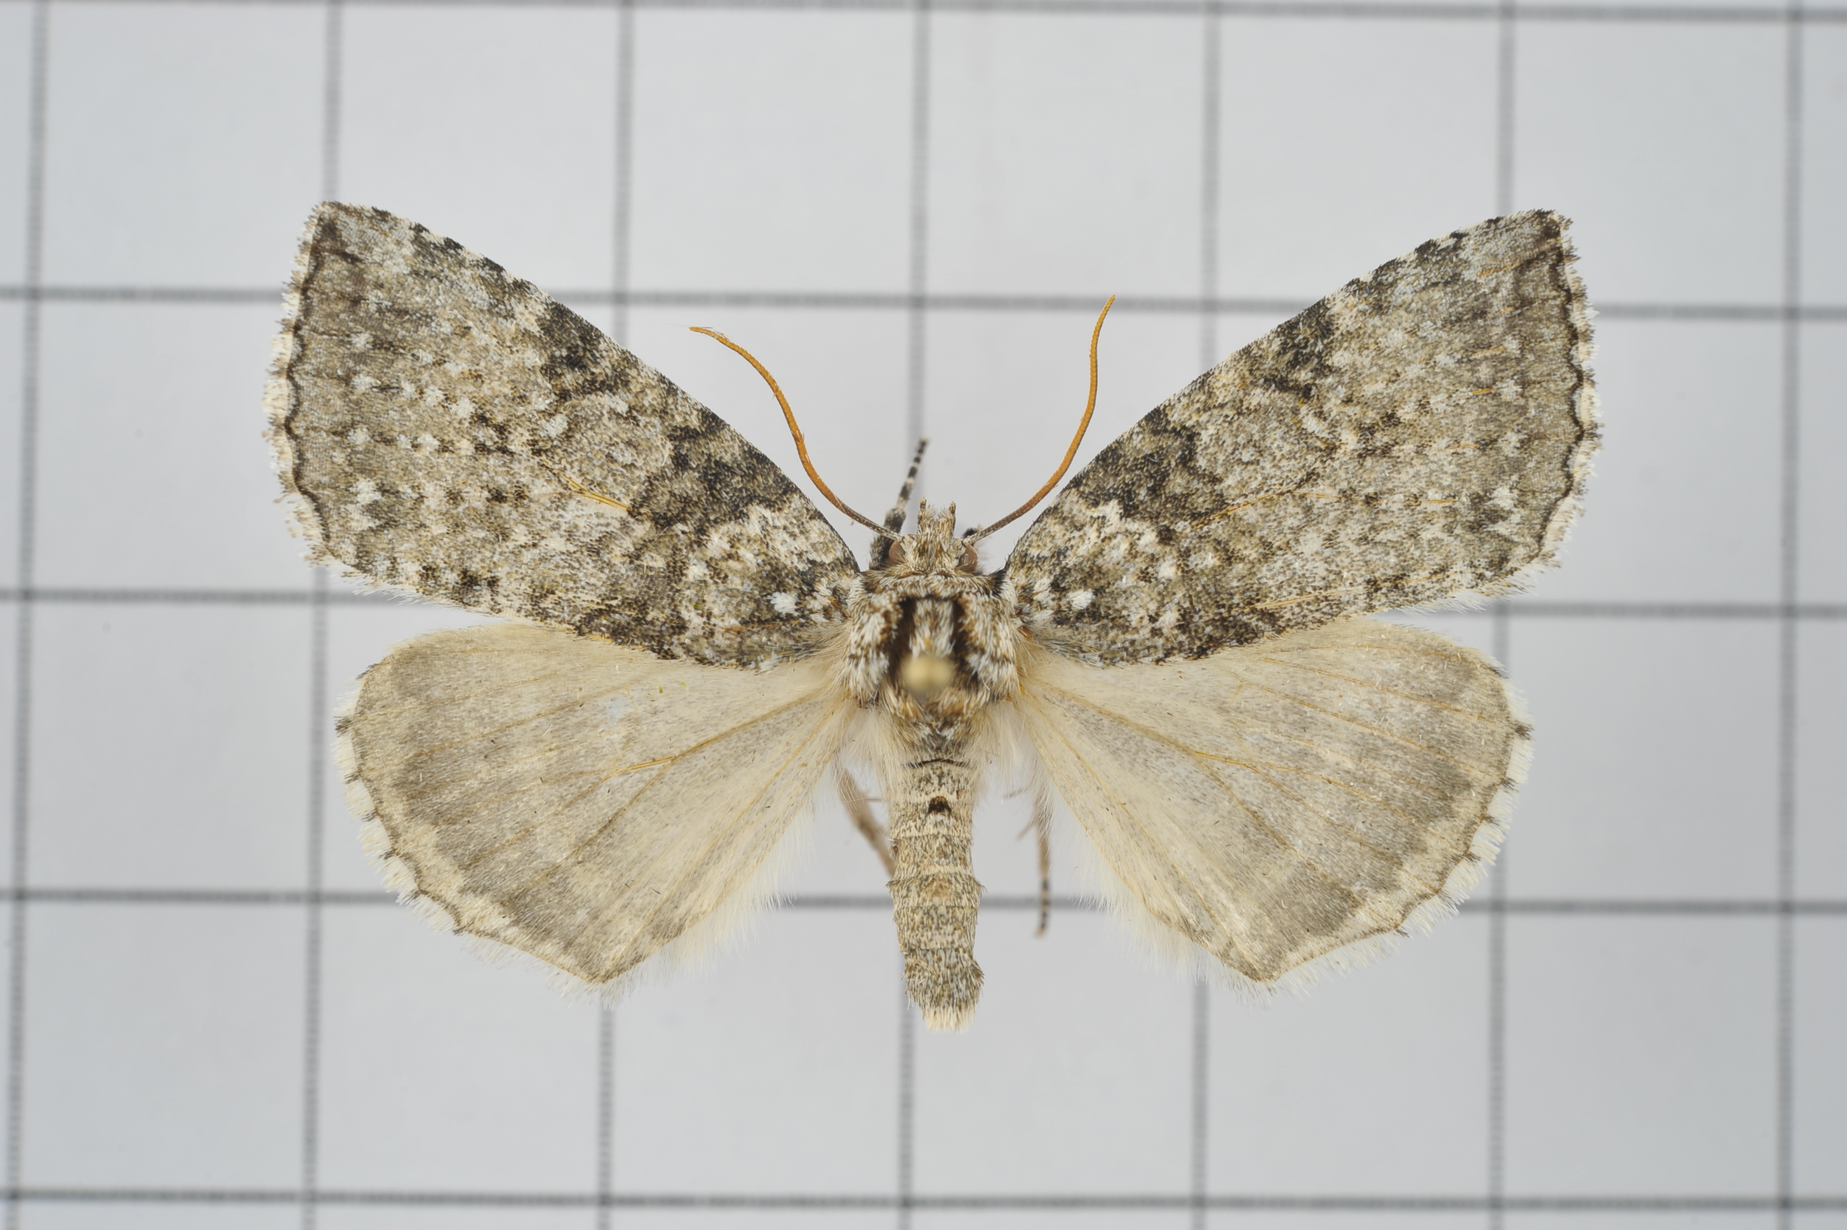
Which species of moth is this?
Parapsestis argenteopicta taiwana
